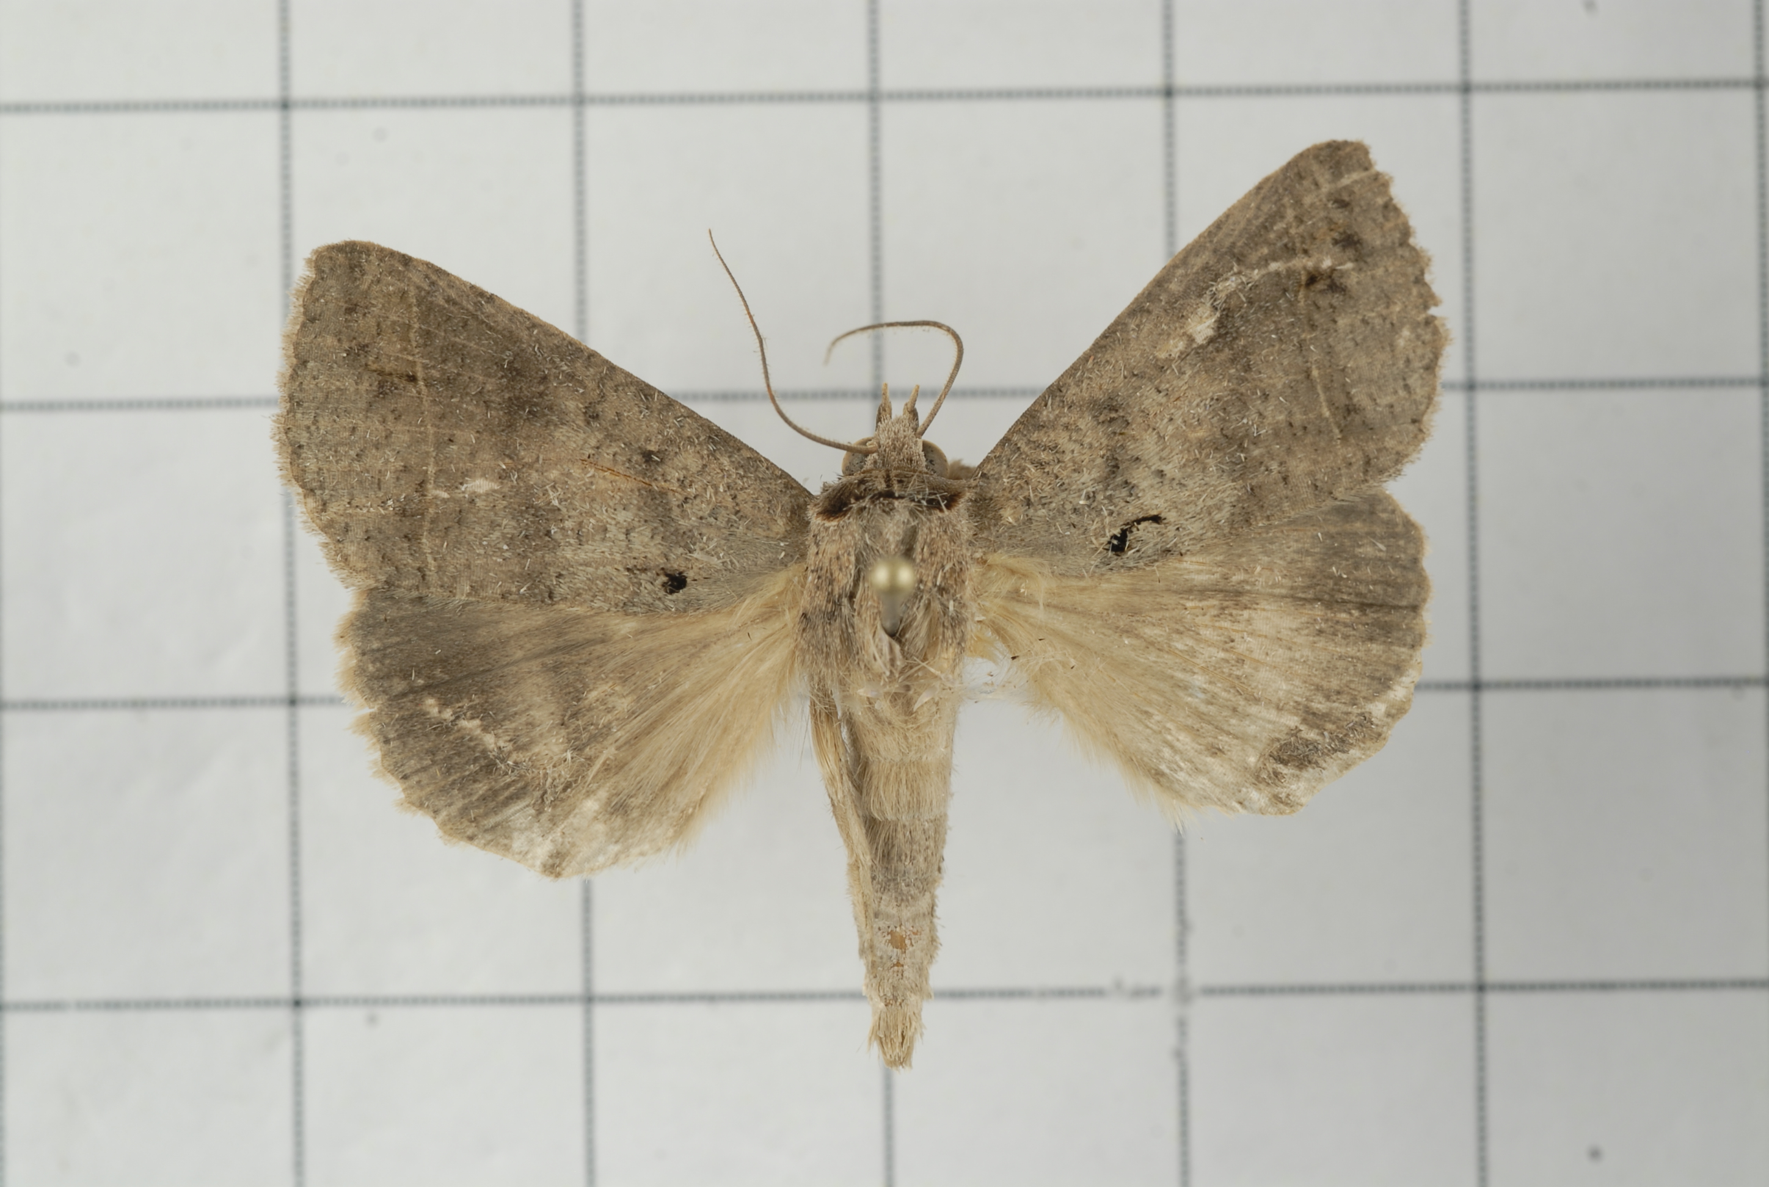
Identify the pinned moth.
Pantydia metaspila
